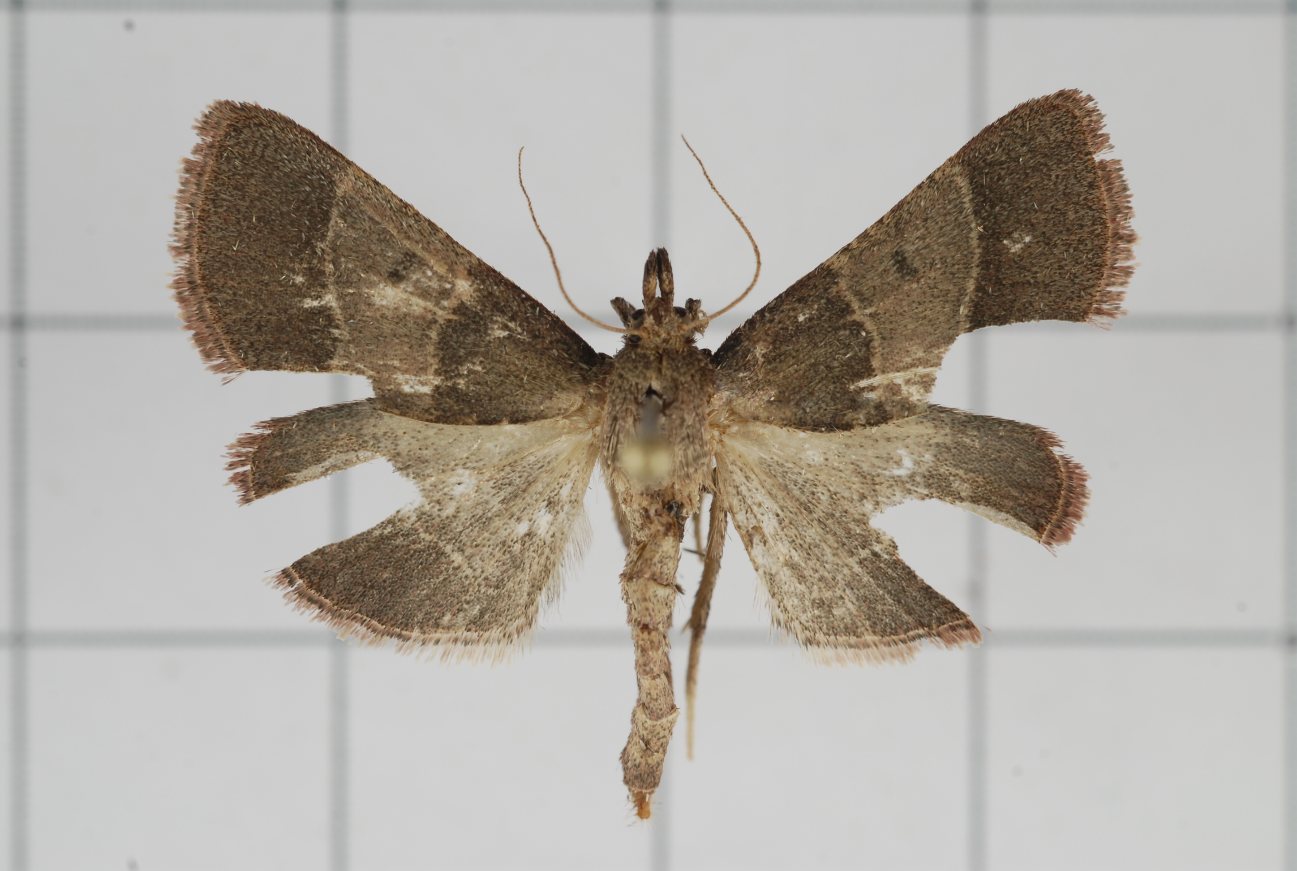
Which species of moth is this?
Arippara indicator
